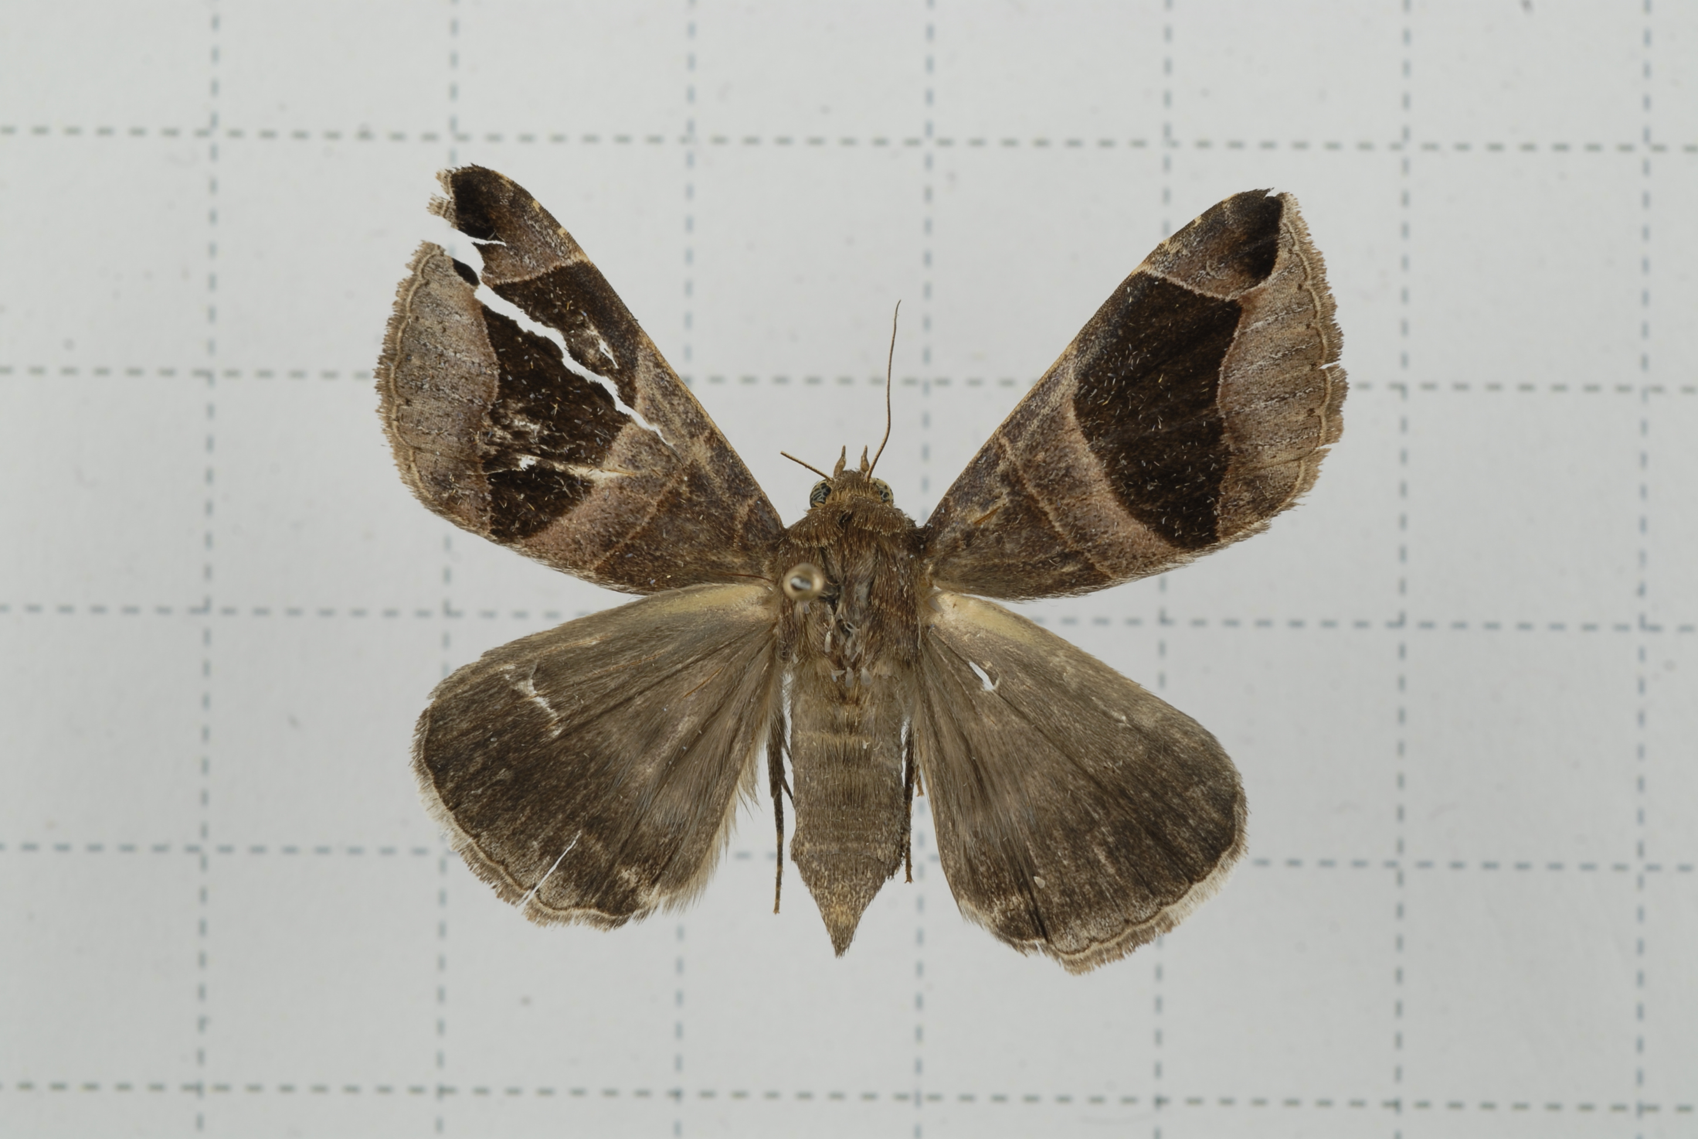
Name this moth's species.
Bastilla joviana joviana
